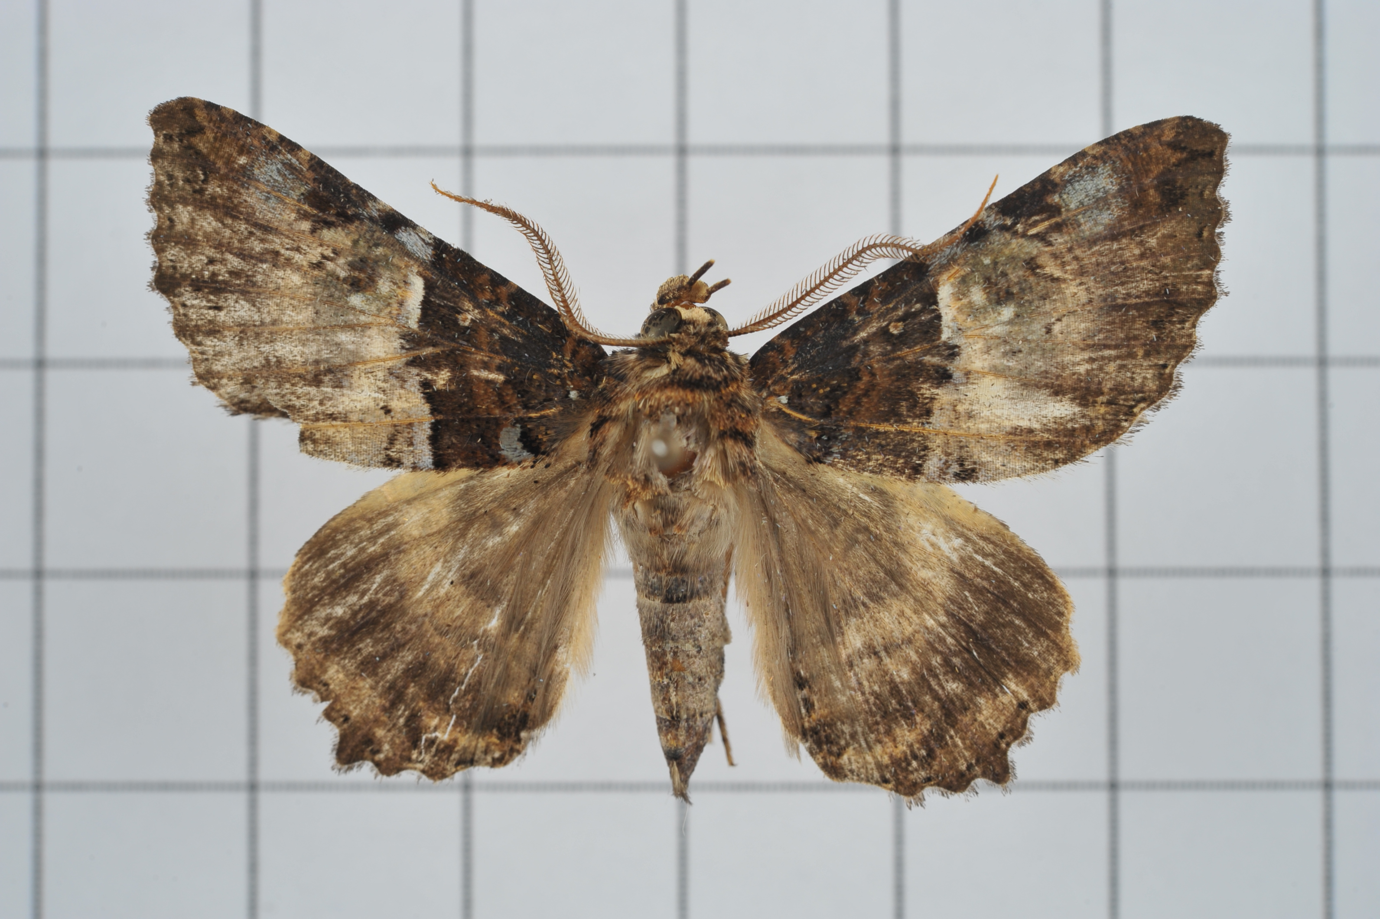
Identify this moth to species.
Daddala lucilla
